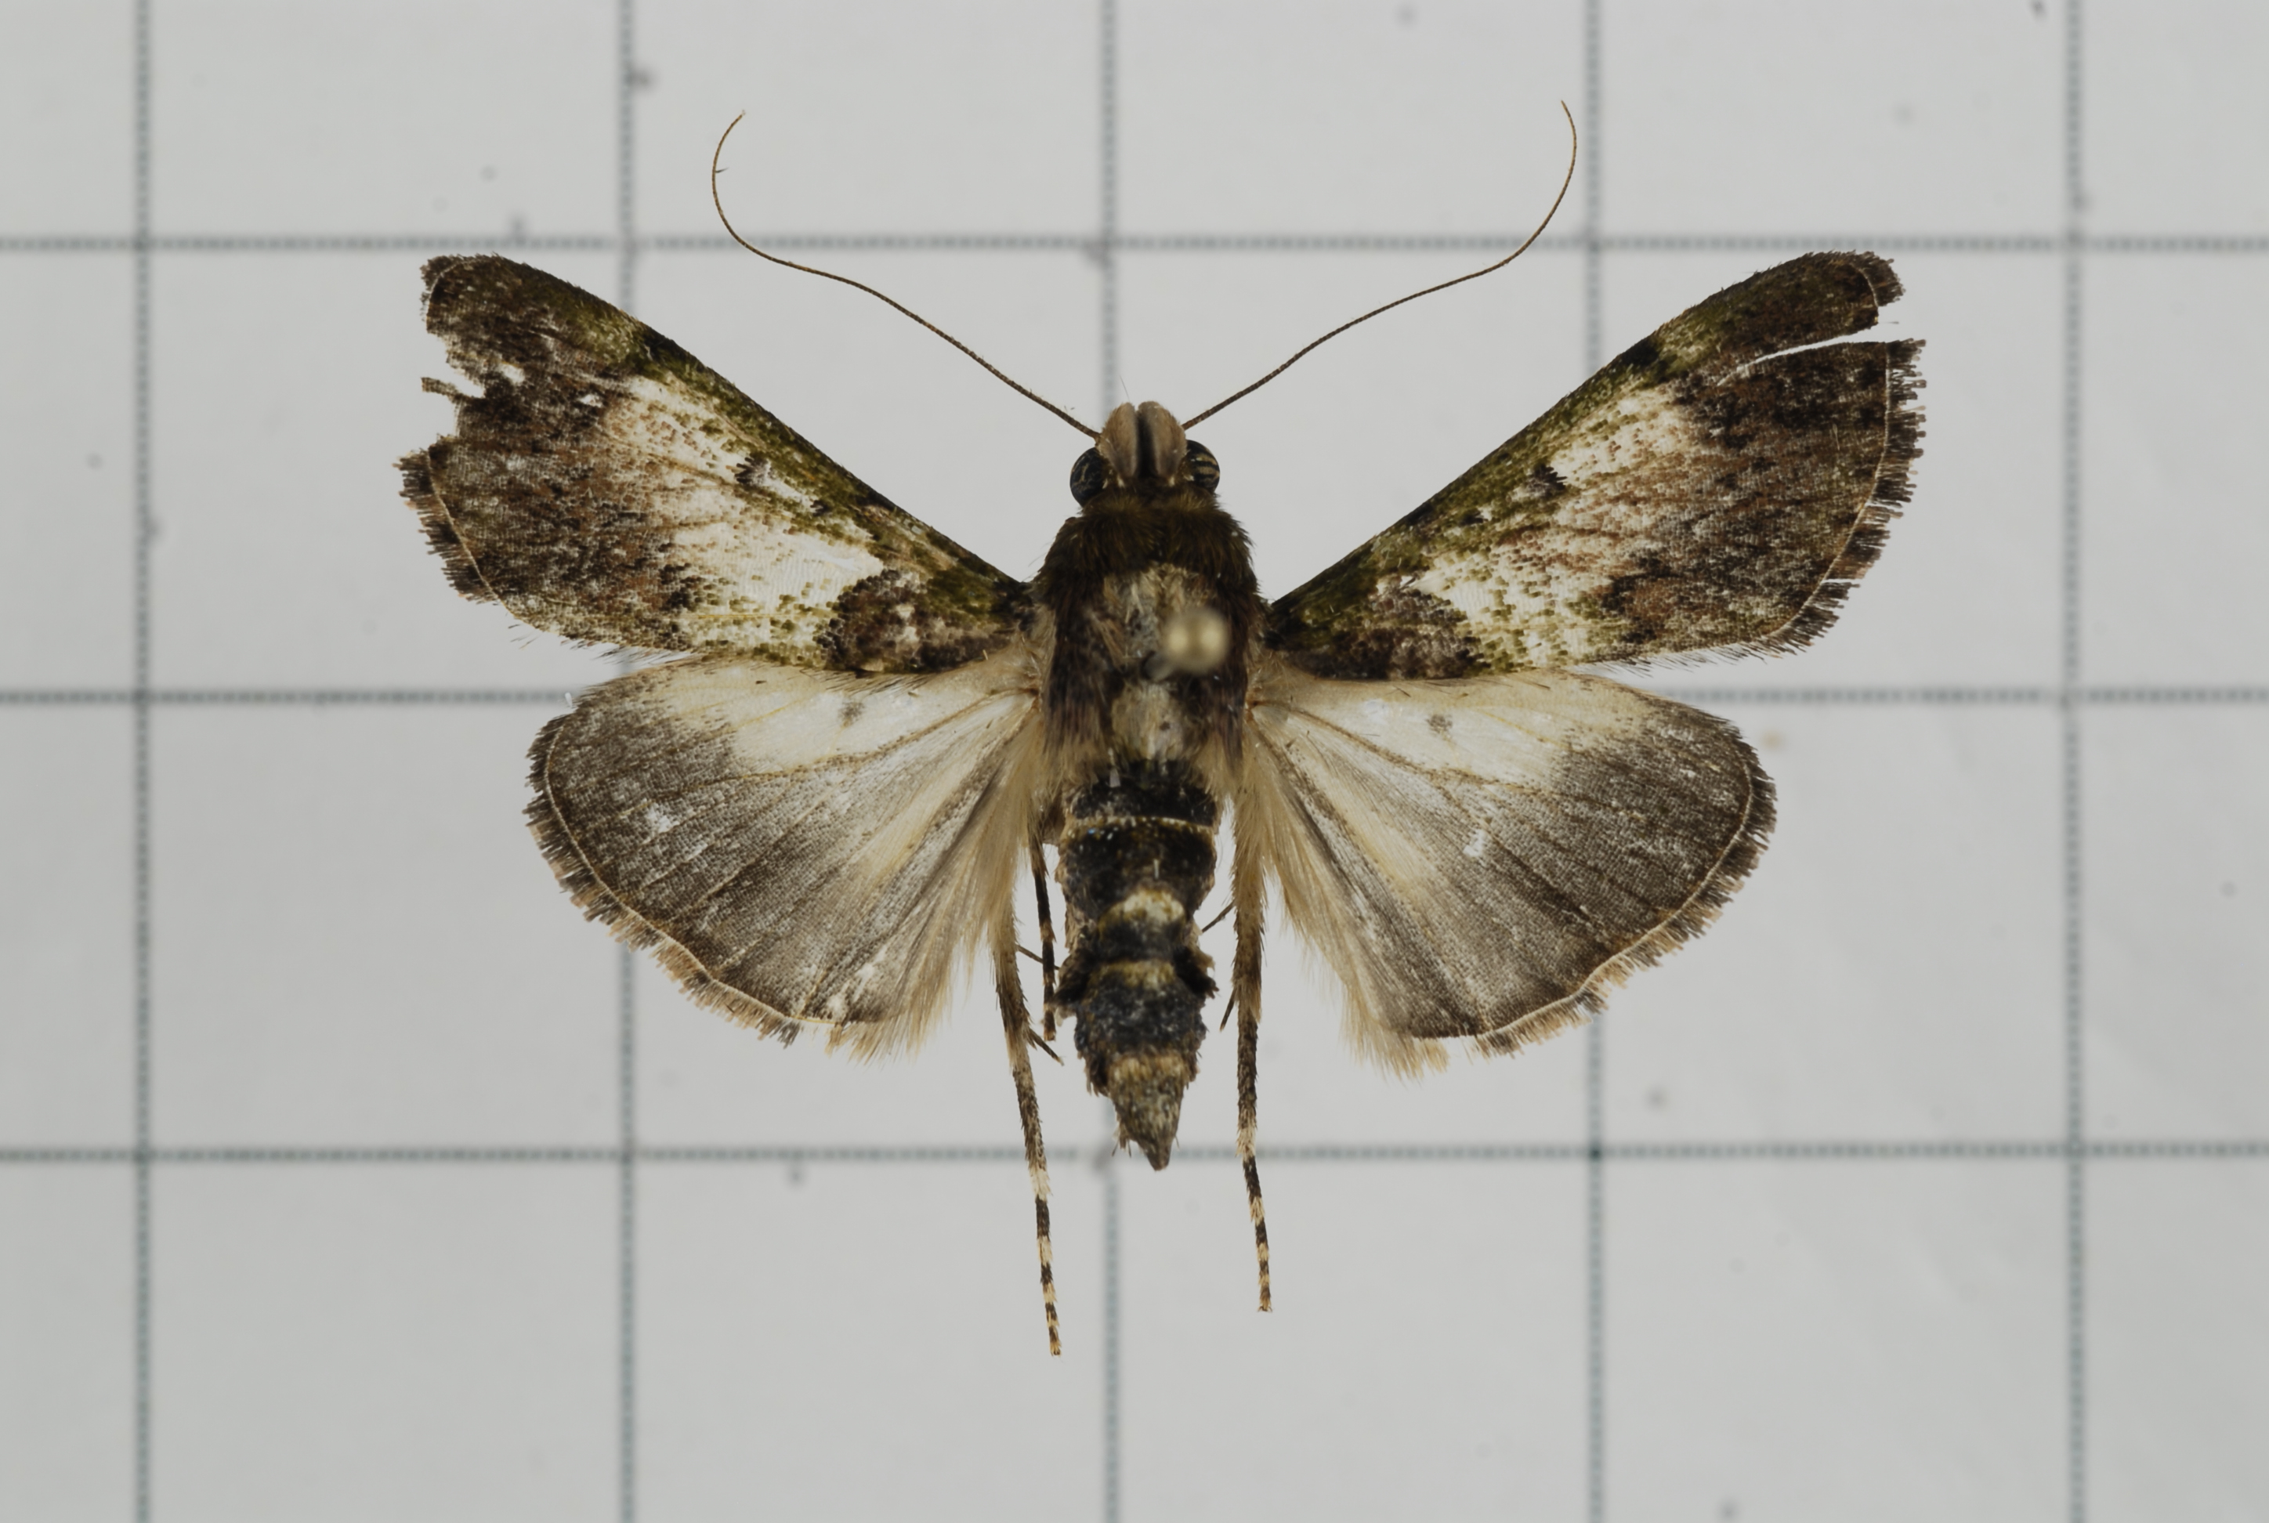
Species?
Teliphasa nubilosa
